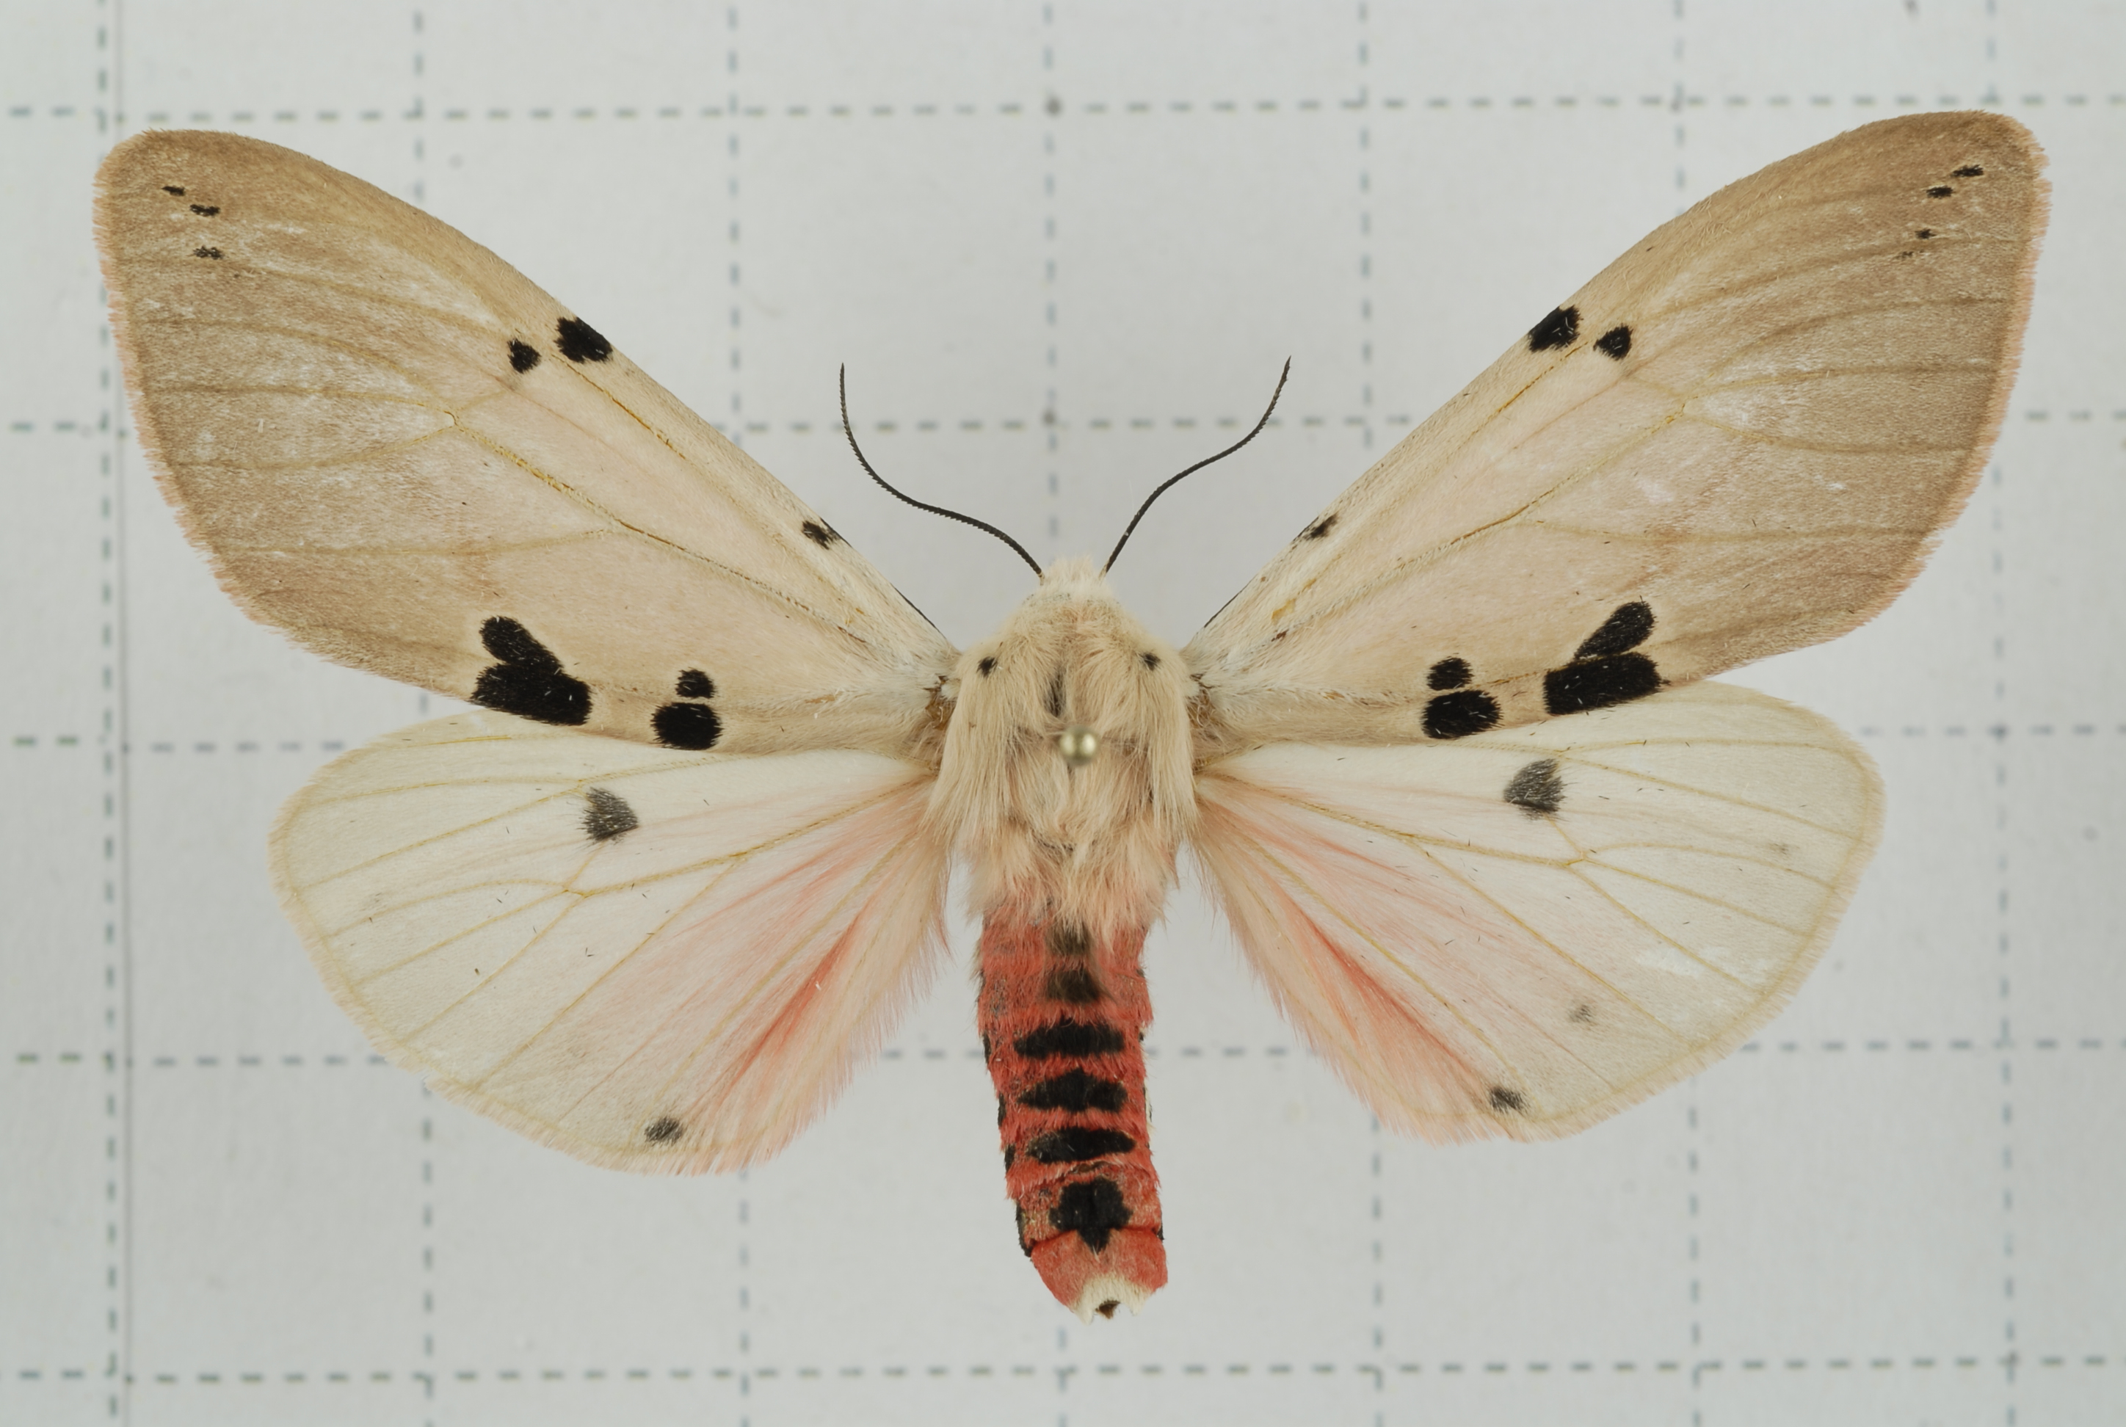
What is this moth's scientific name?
Spilarctia clava
